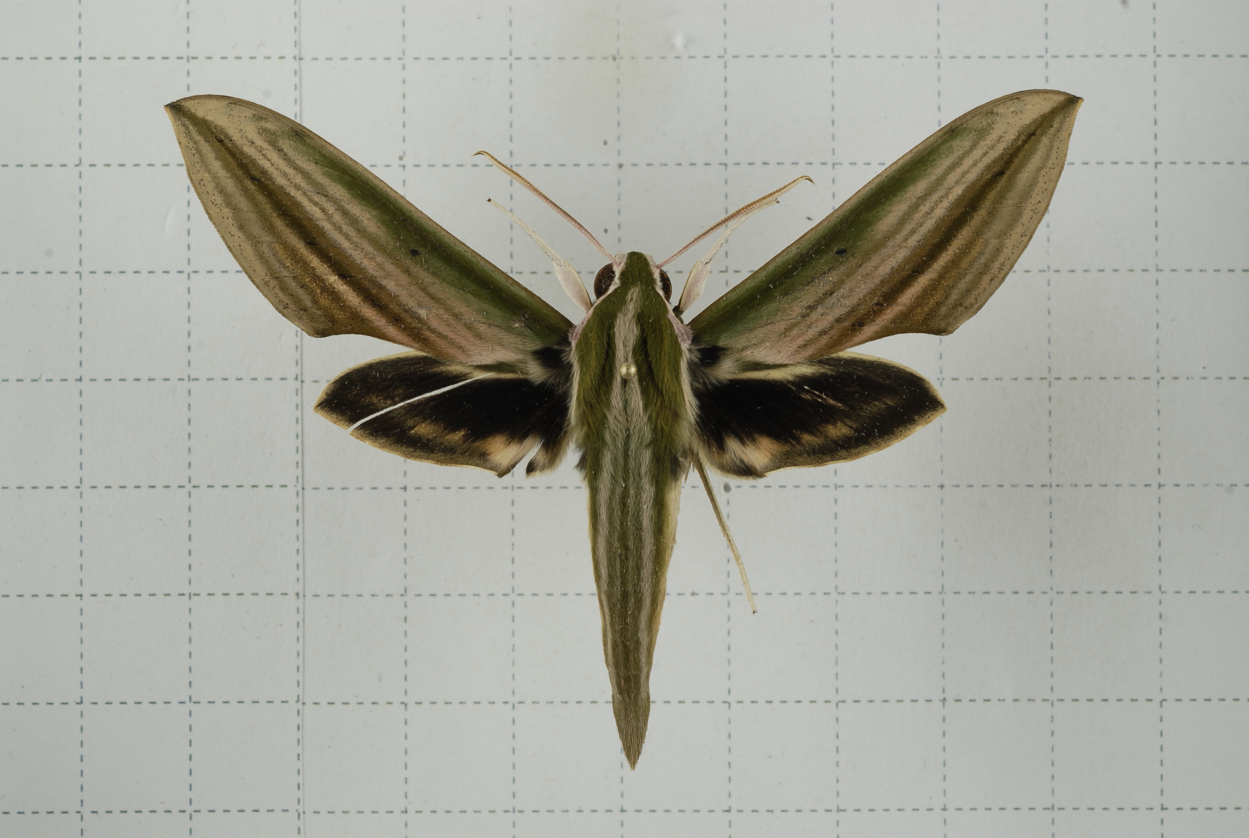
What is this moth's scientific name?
Cechetra lineosa
